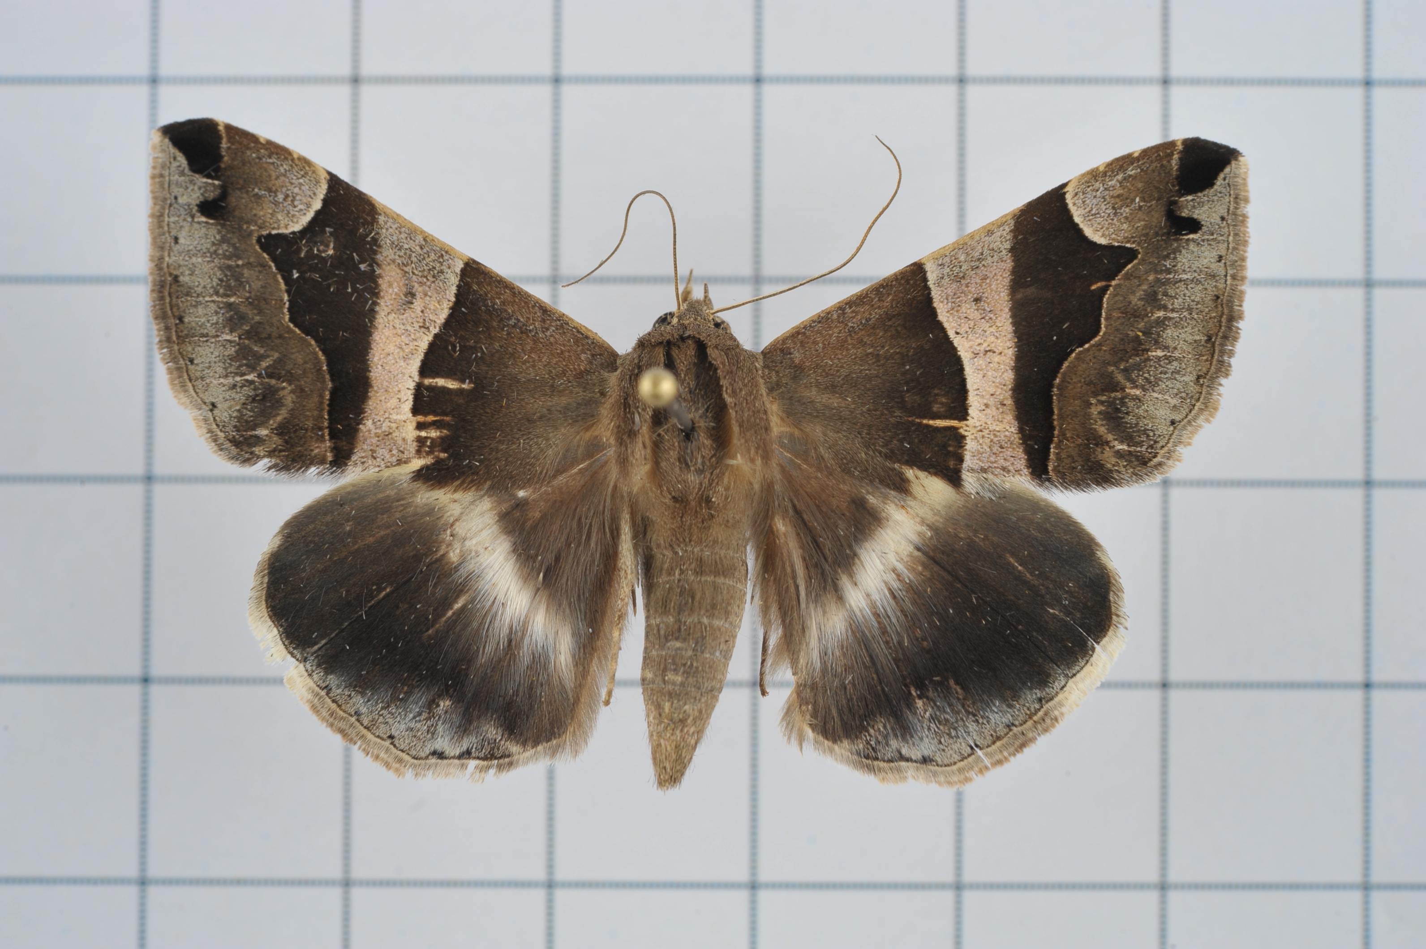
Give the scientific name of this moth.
Parallelia stuposa
